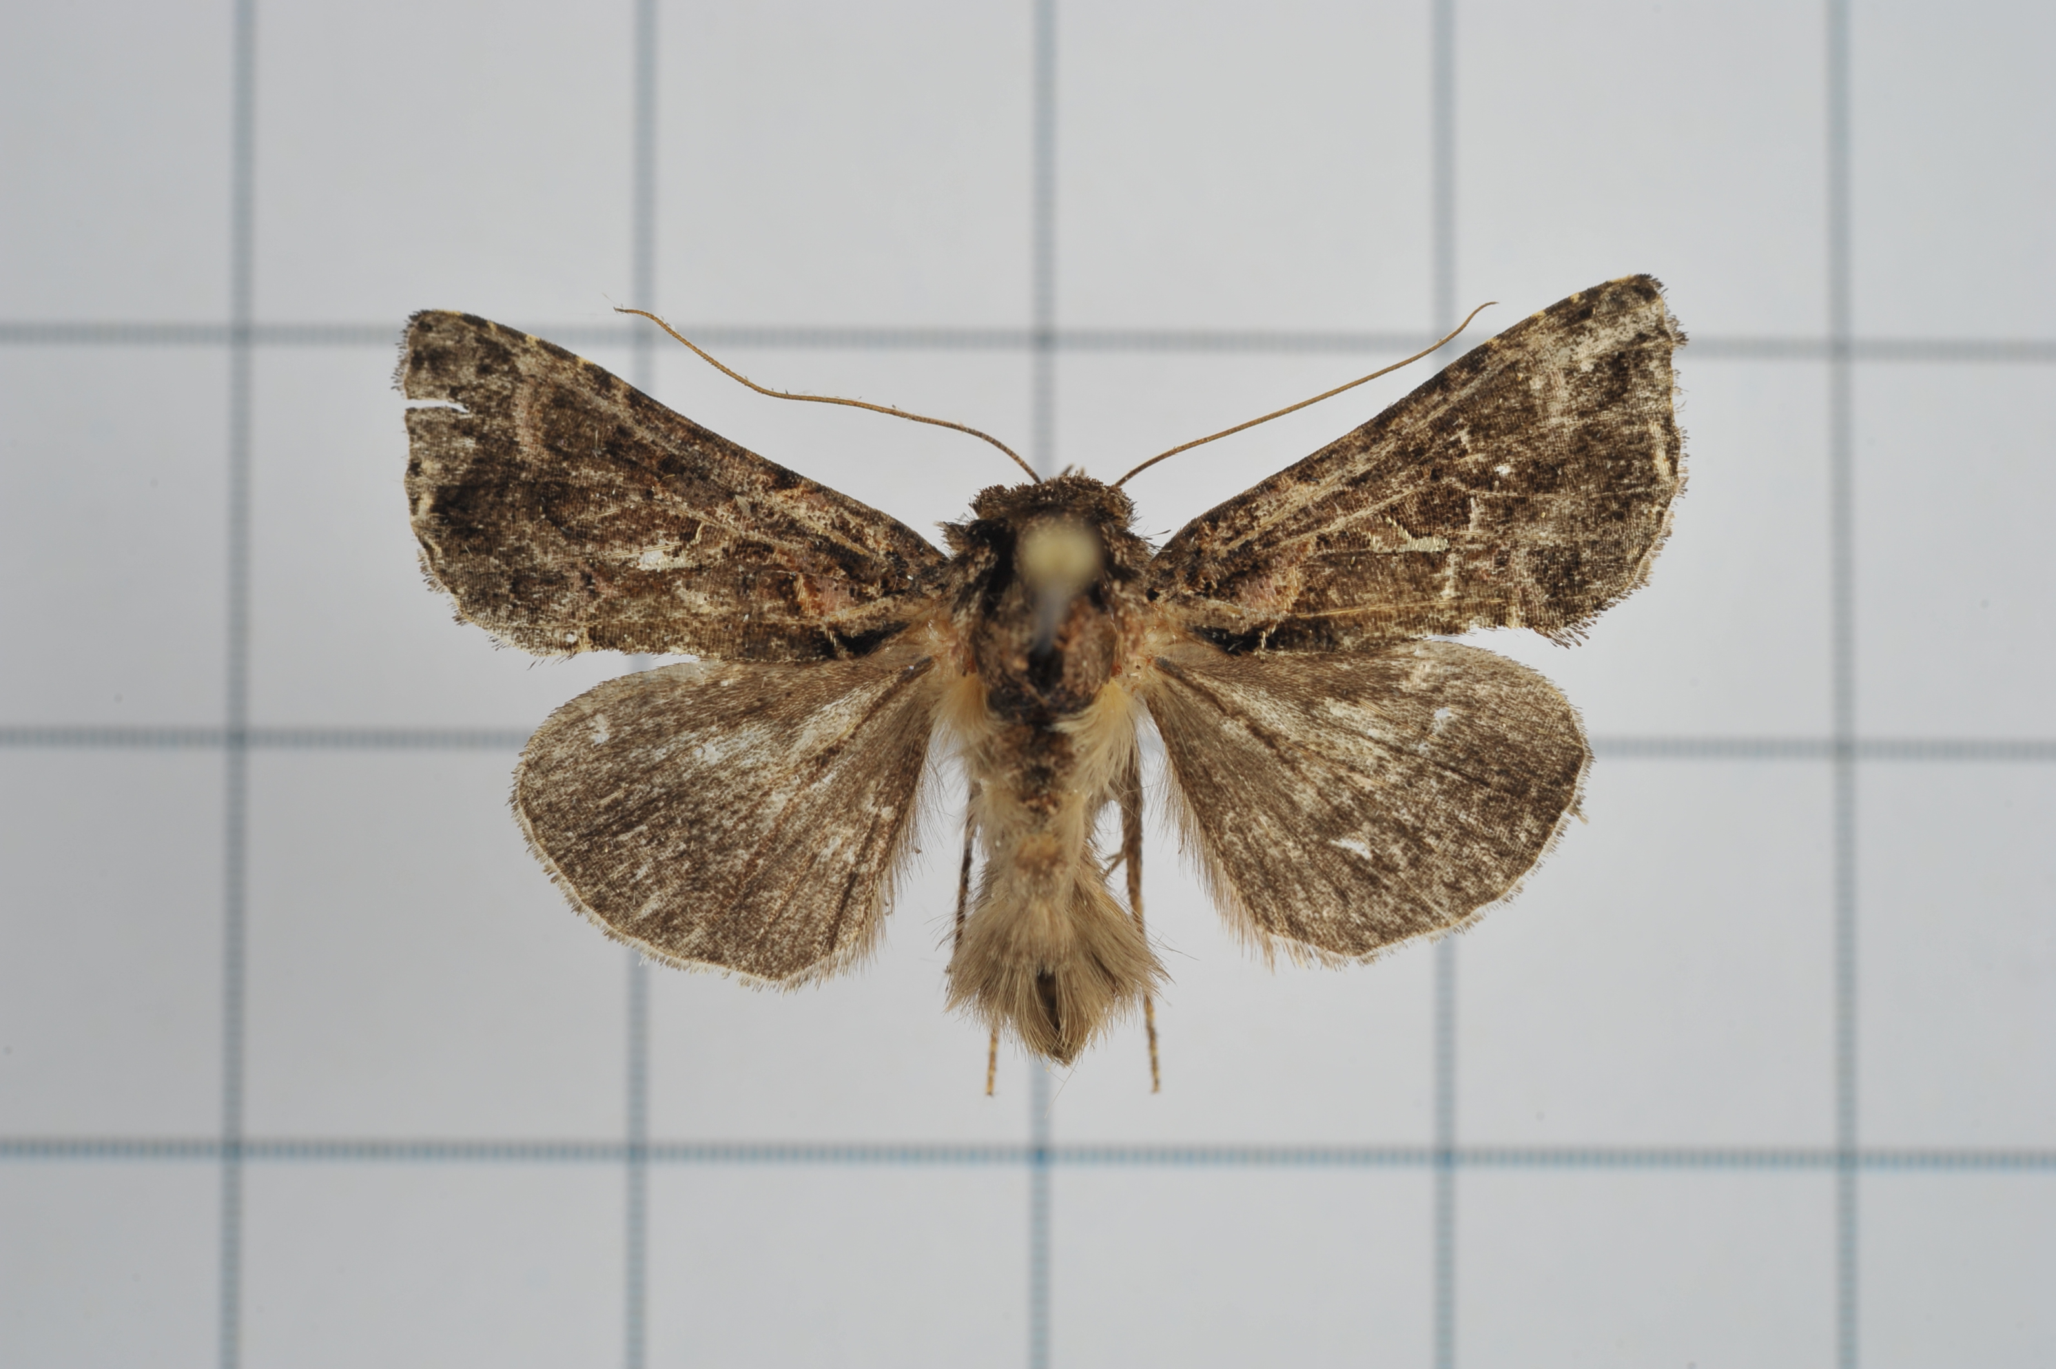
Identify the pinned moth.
Ctenoplusia sumbawana
